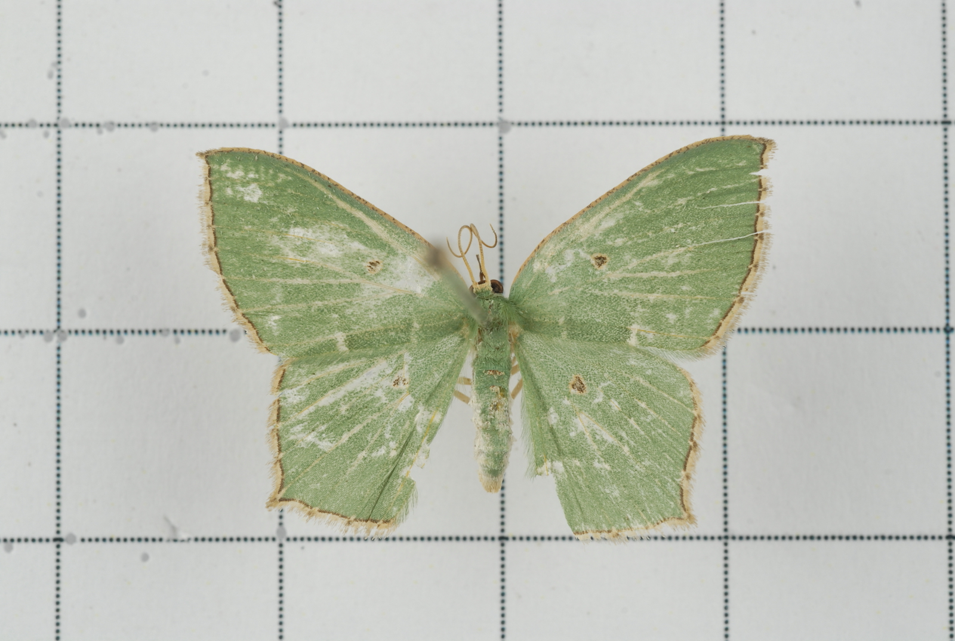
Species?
Cyclothea disjuncta
